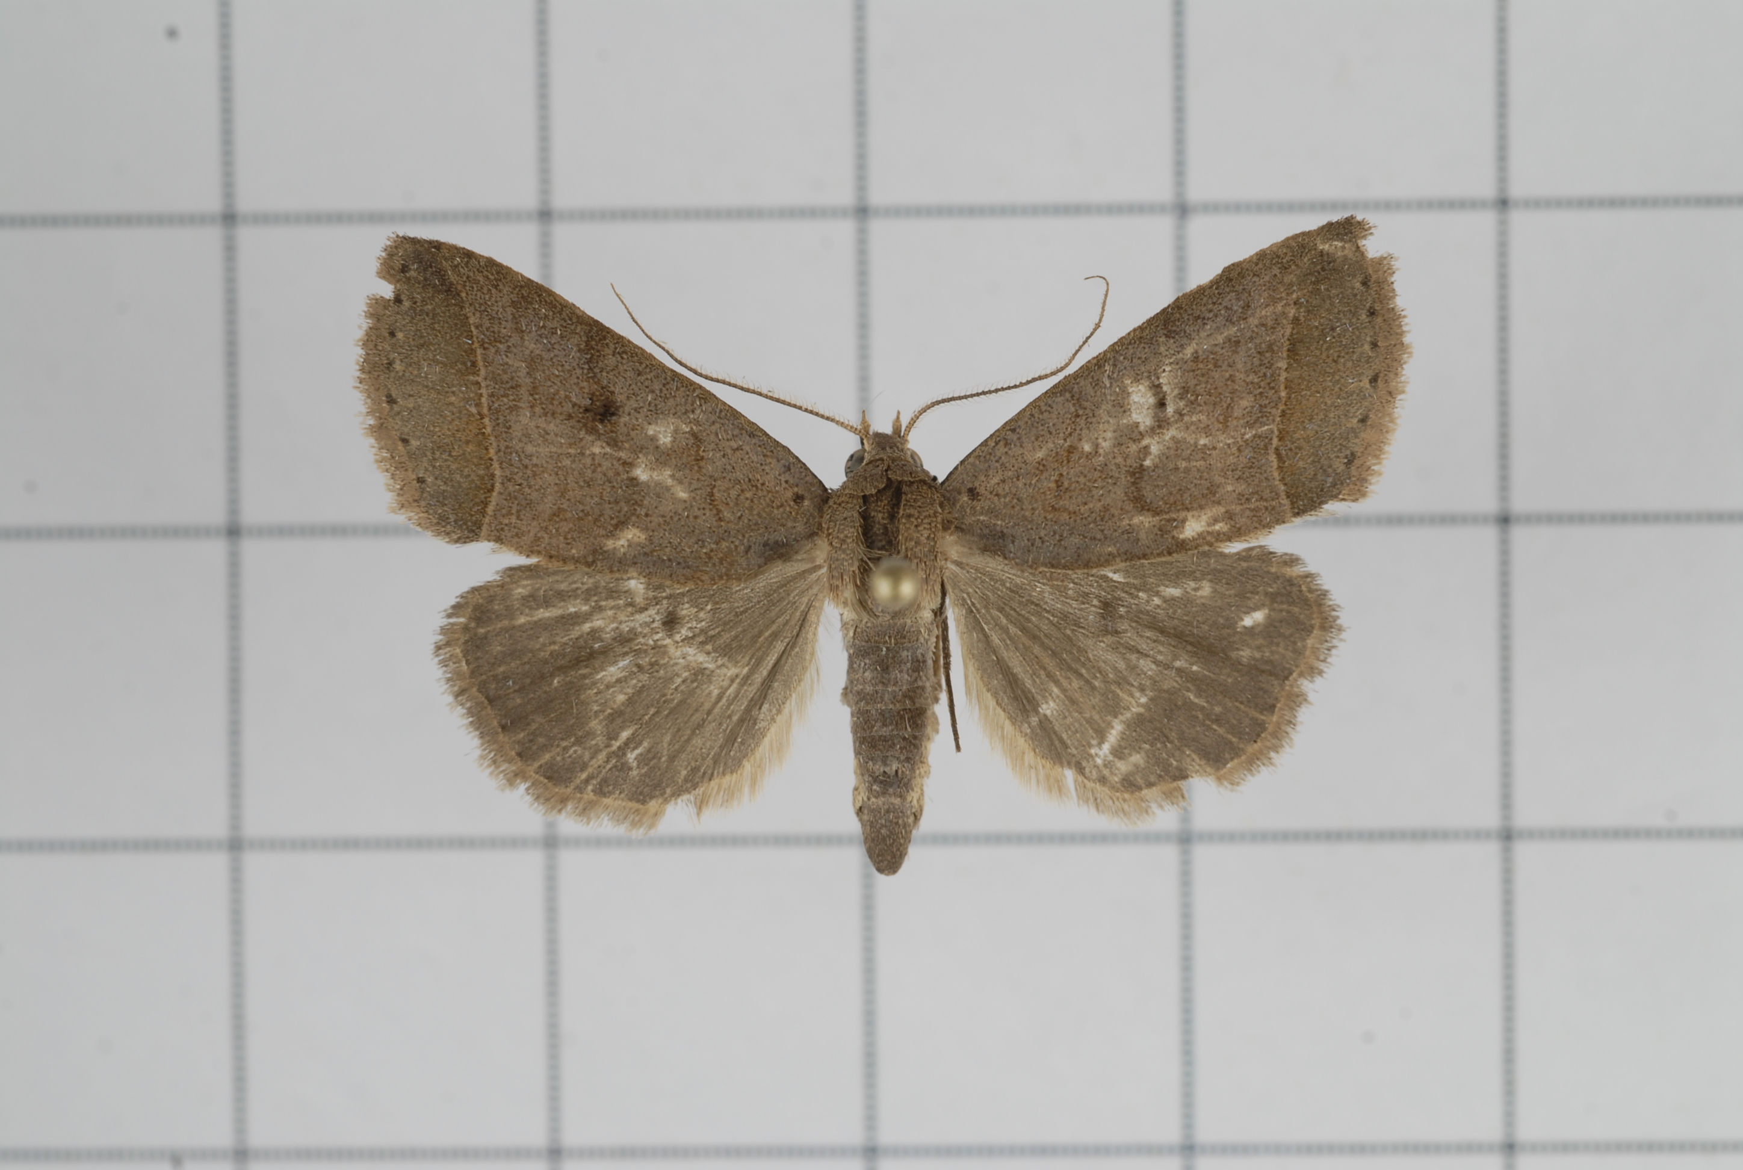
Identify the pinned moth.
Bocula caradrinoides
